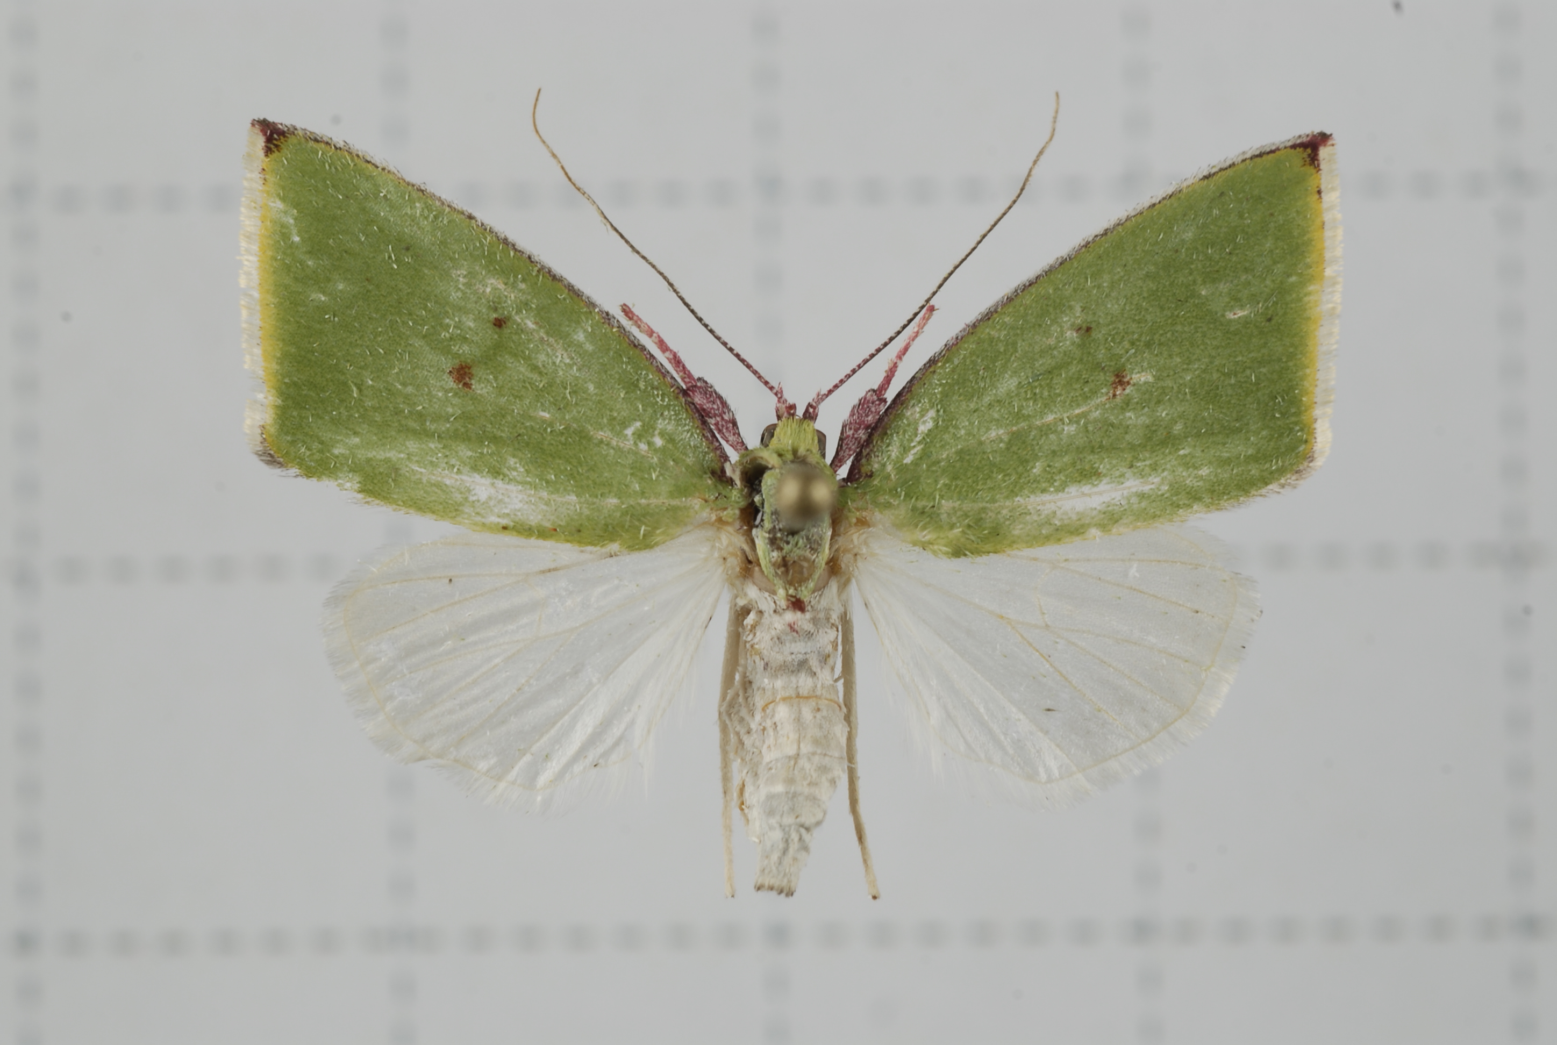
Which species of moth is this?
Tyana falcata
